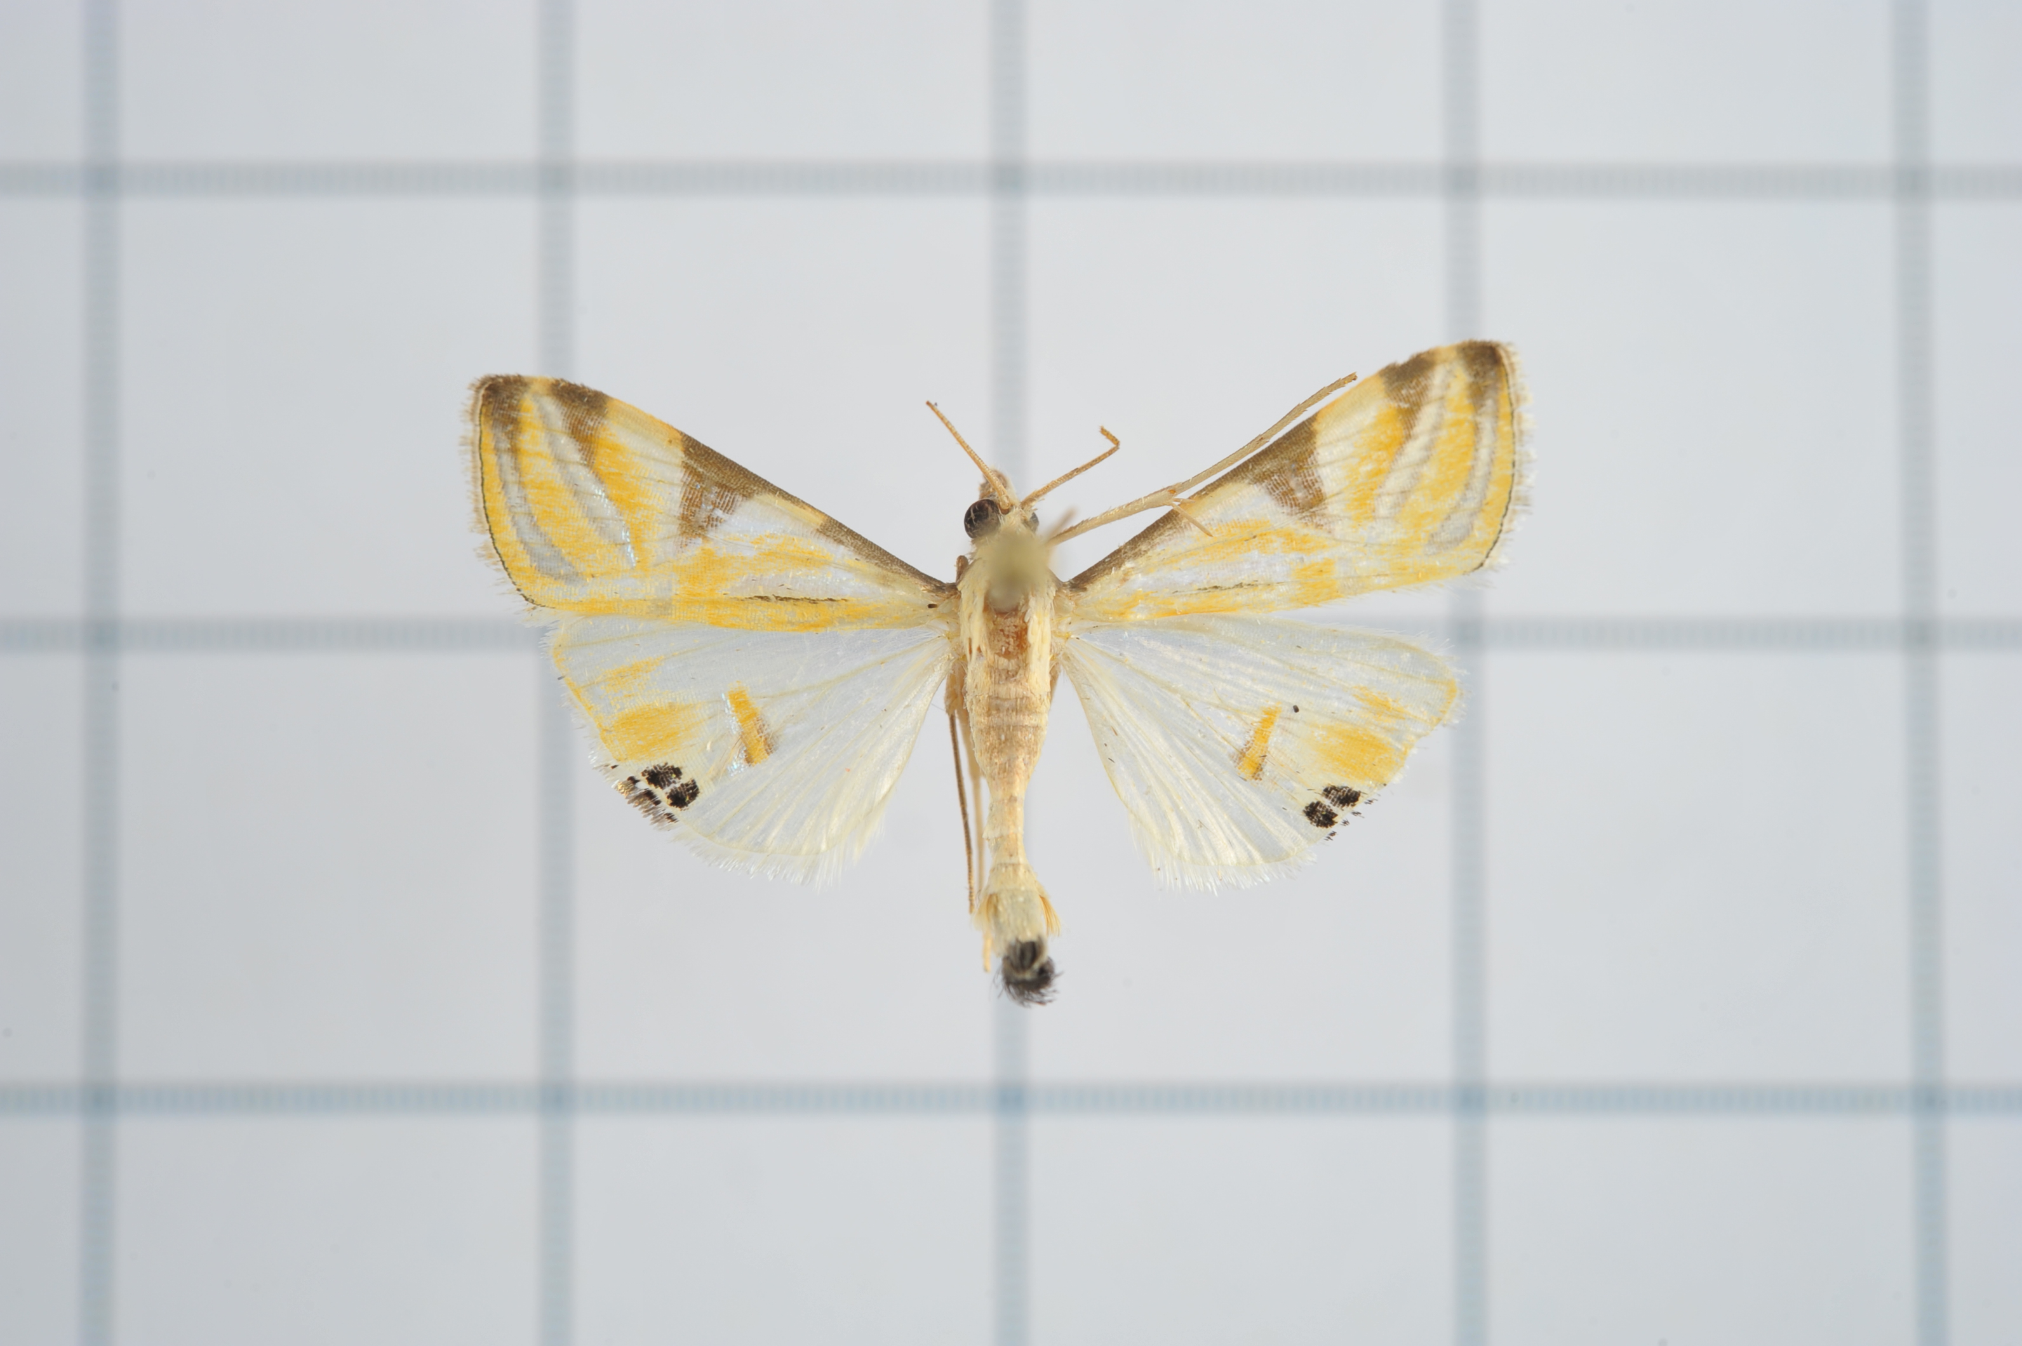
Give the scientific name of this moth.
Talanga sexpunctalis
